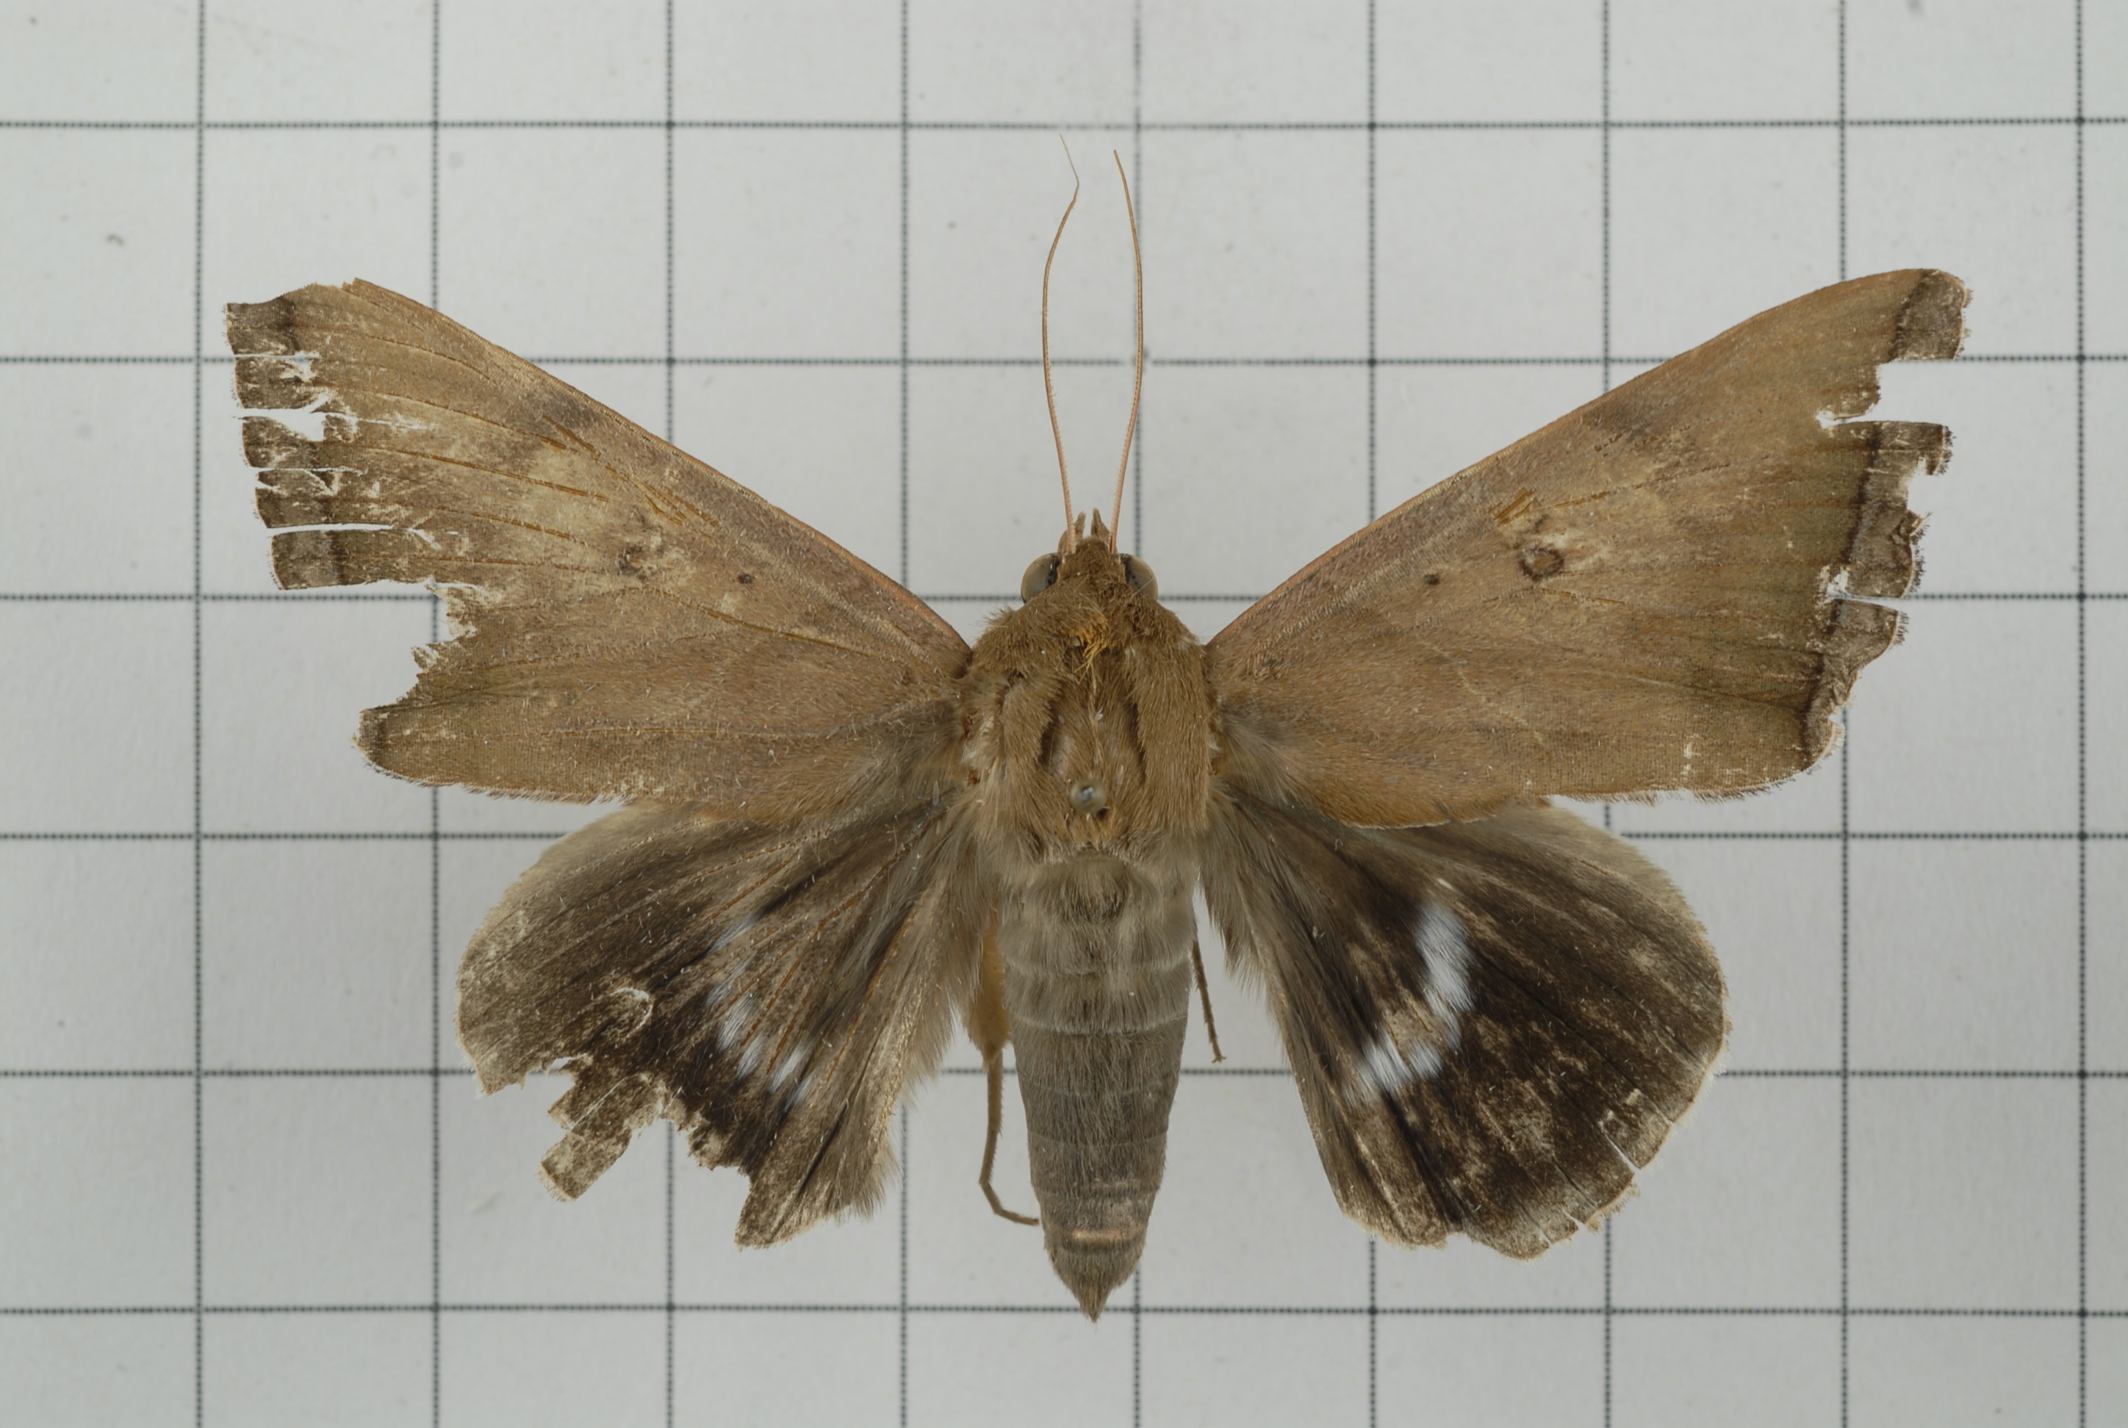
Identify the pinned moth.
Artena dotata
